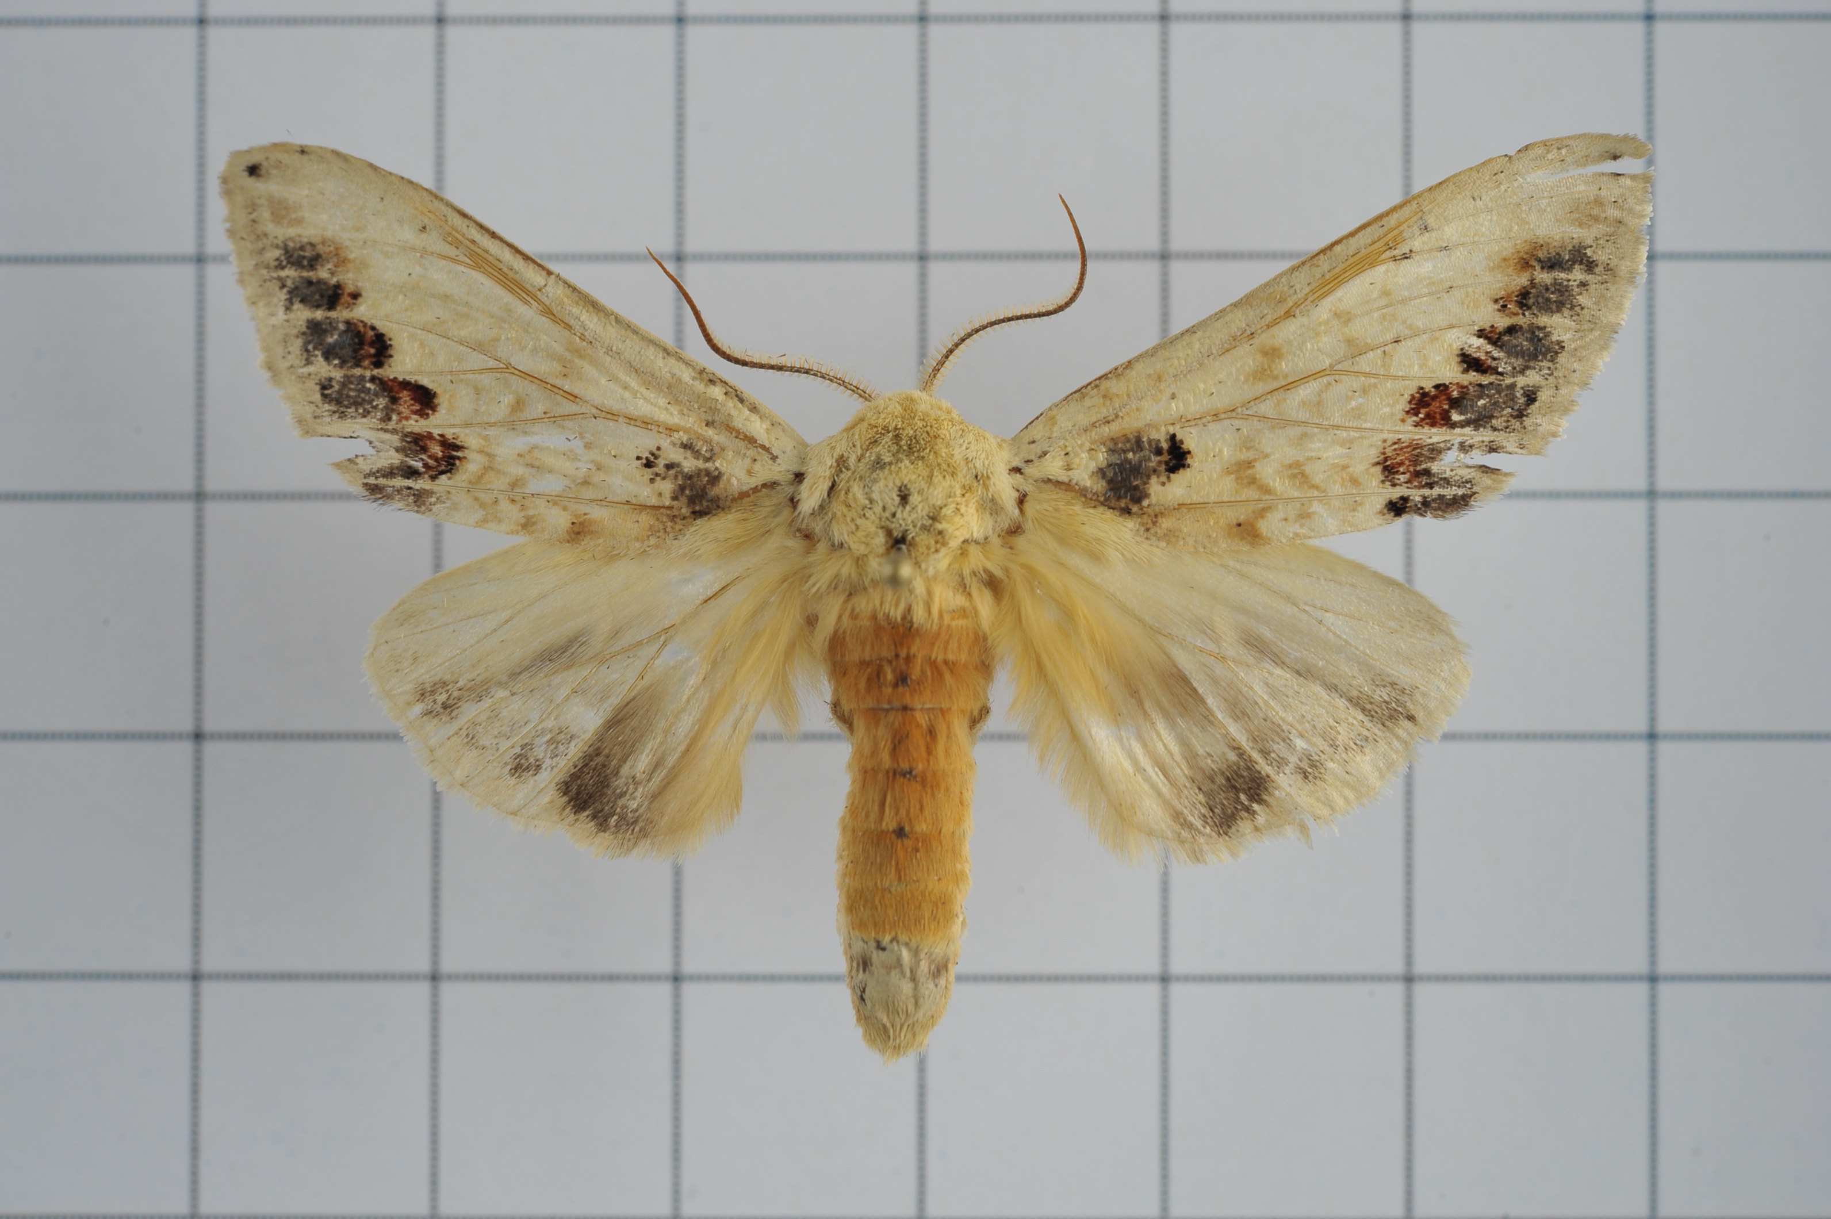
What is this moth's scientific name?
Phalera flavescens flavescens
